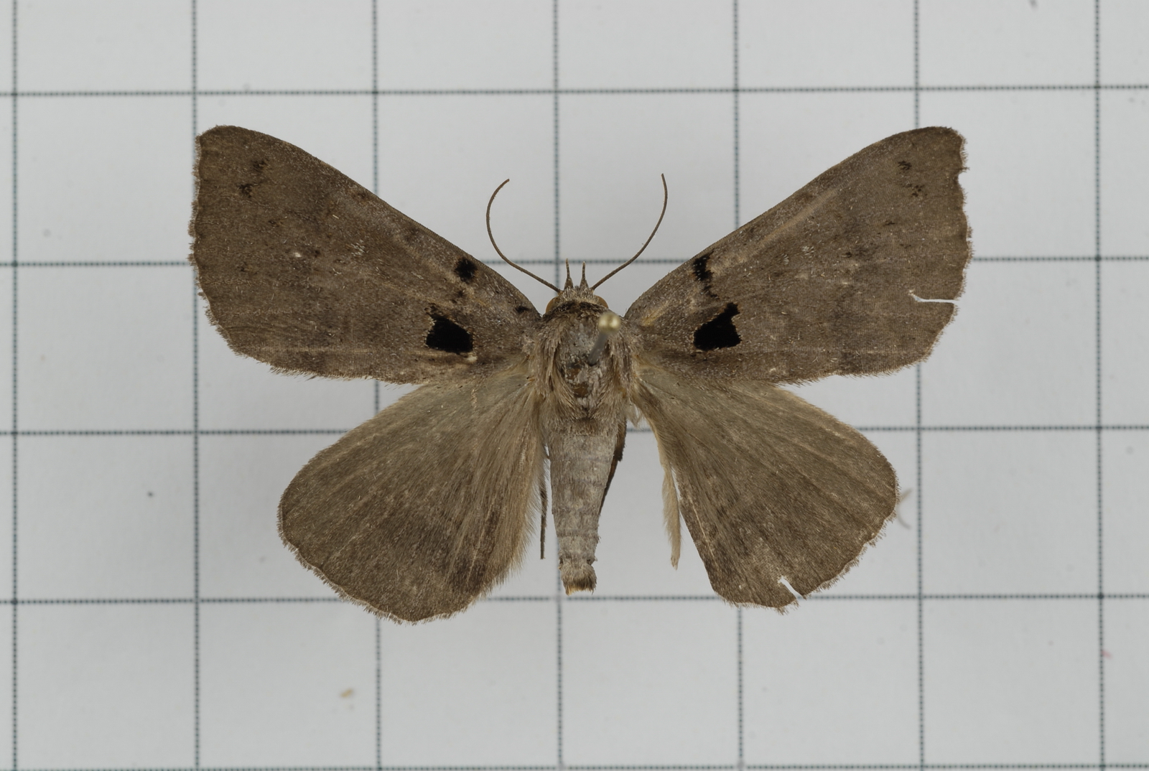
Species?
Avatha bipartita
